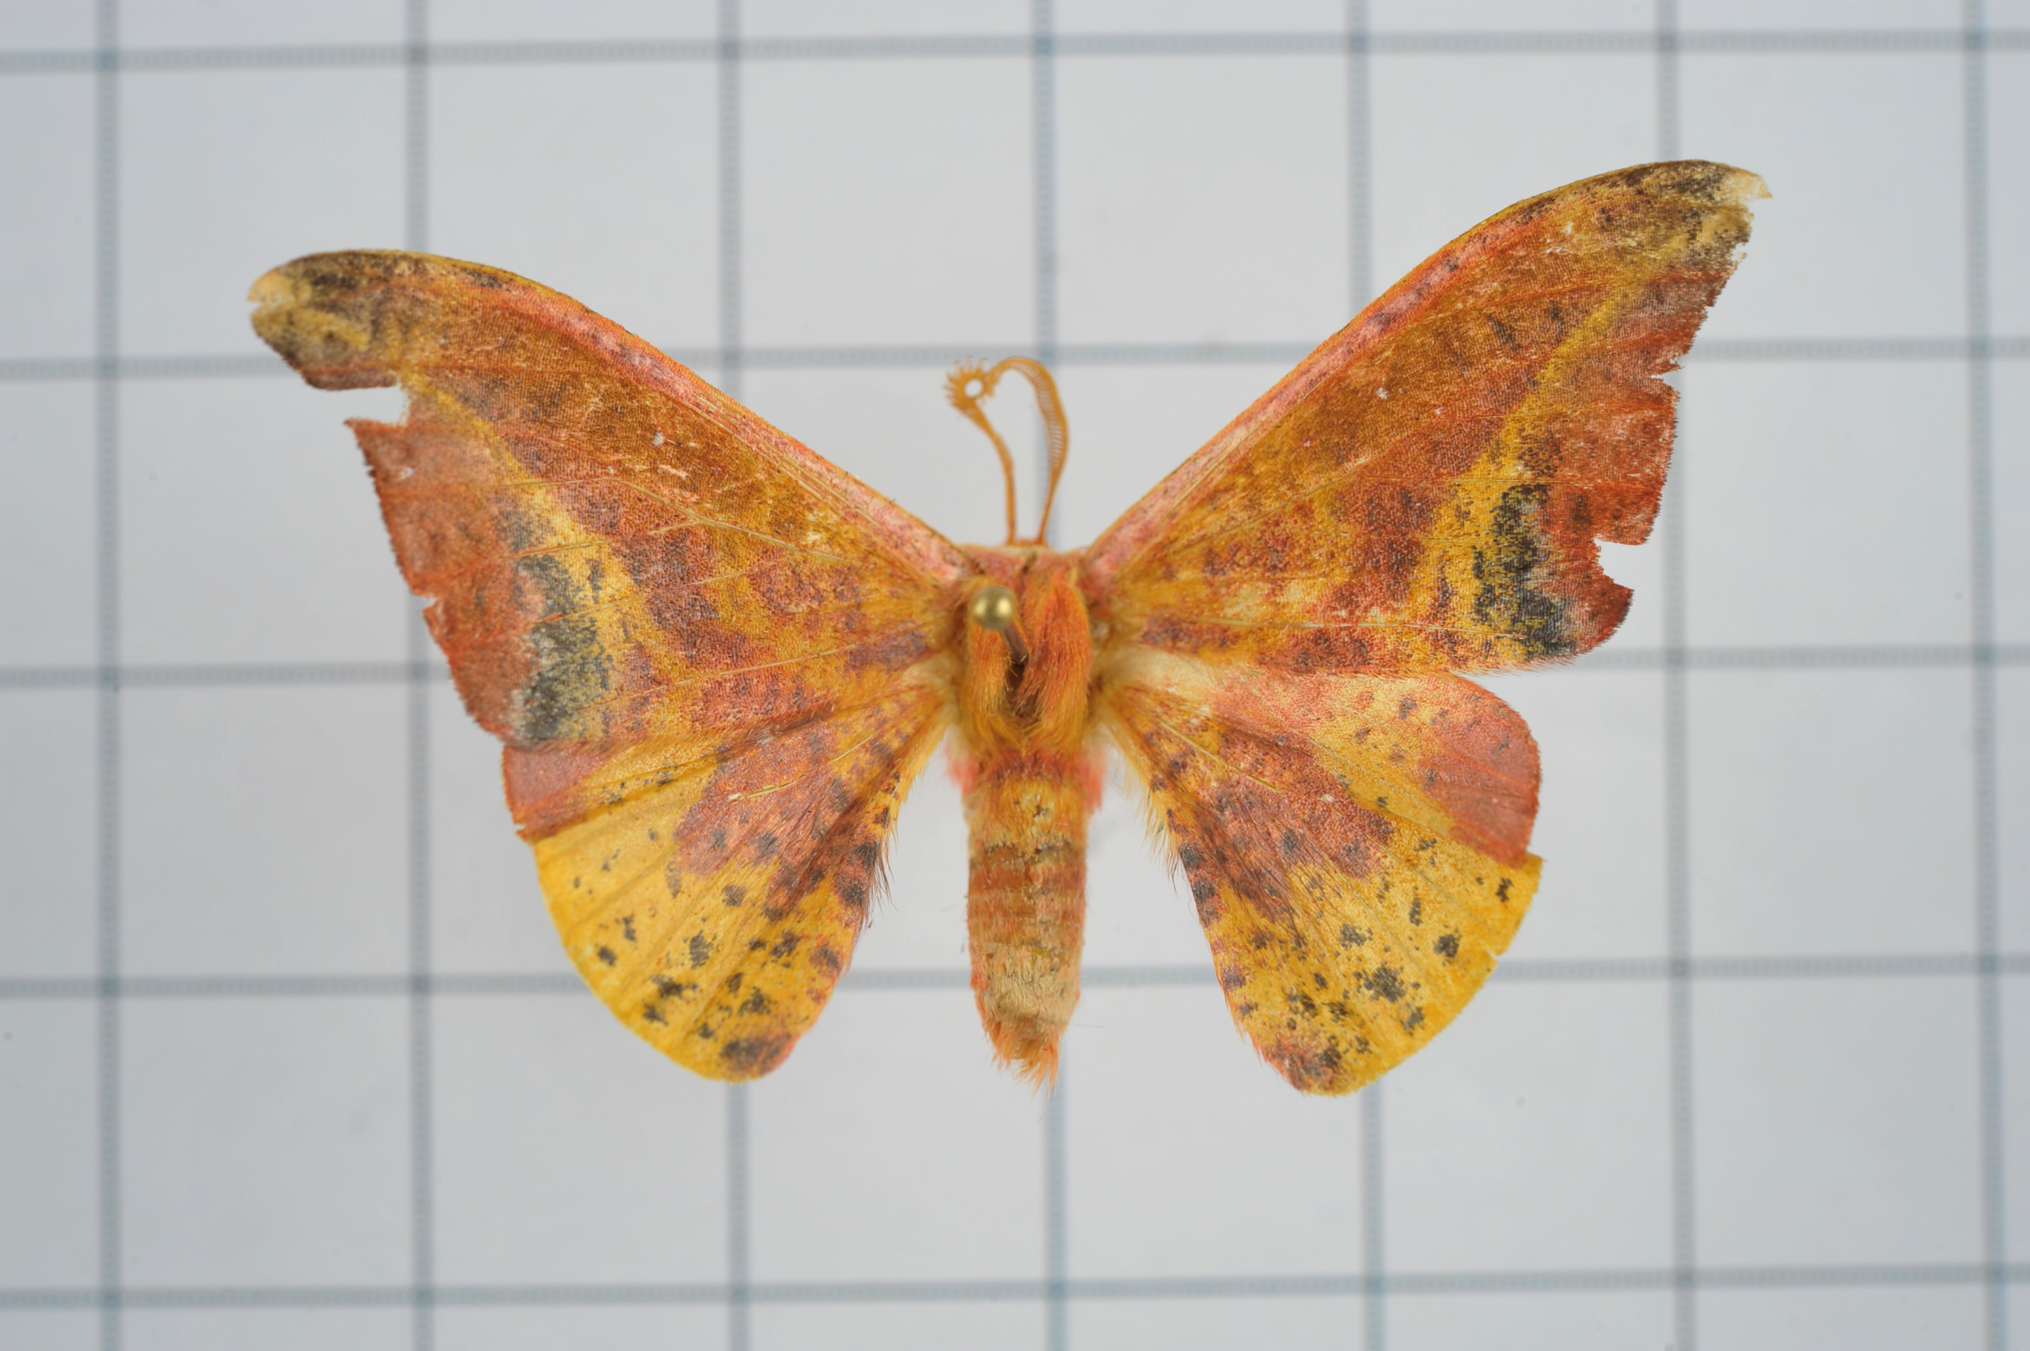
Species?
Oreta fuscopurpurea
